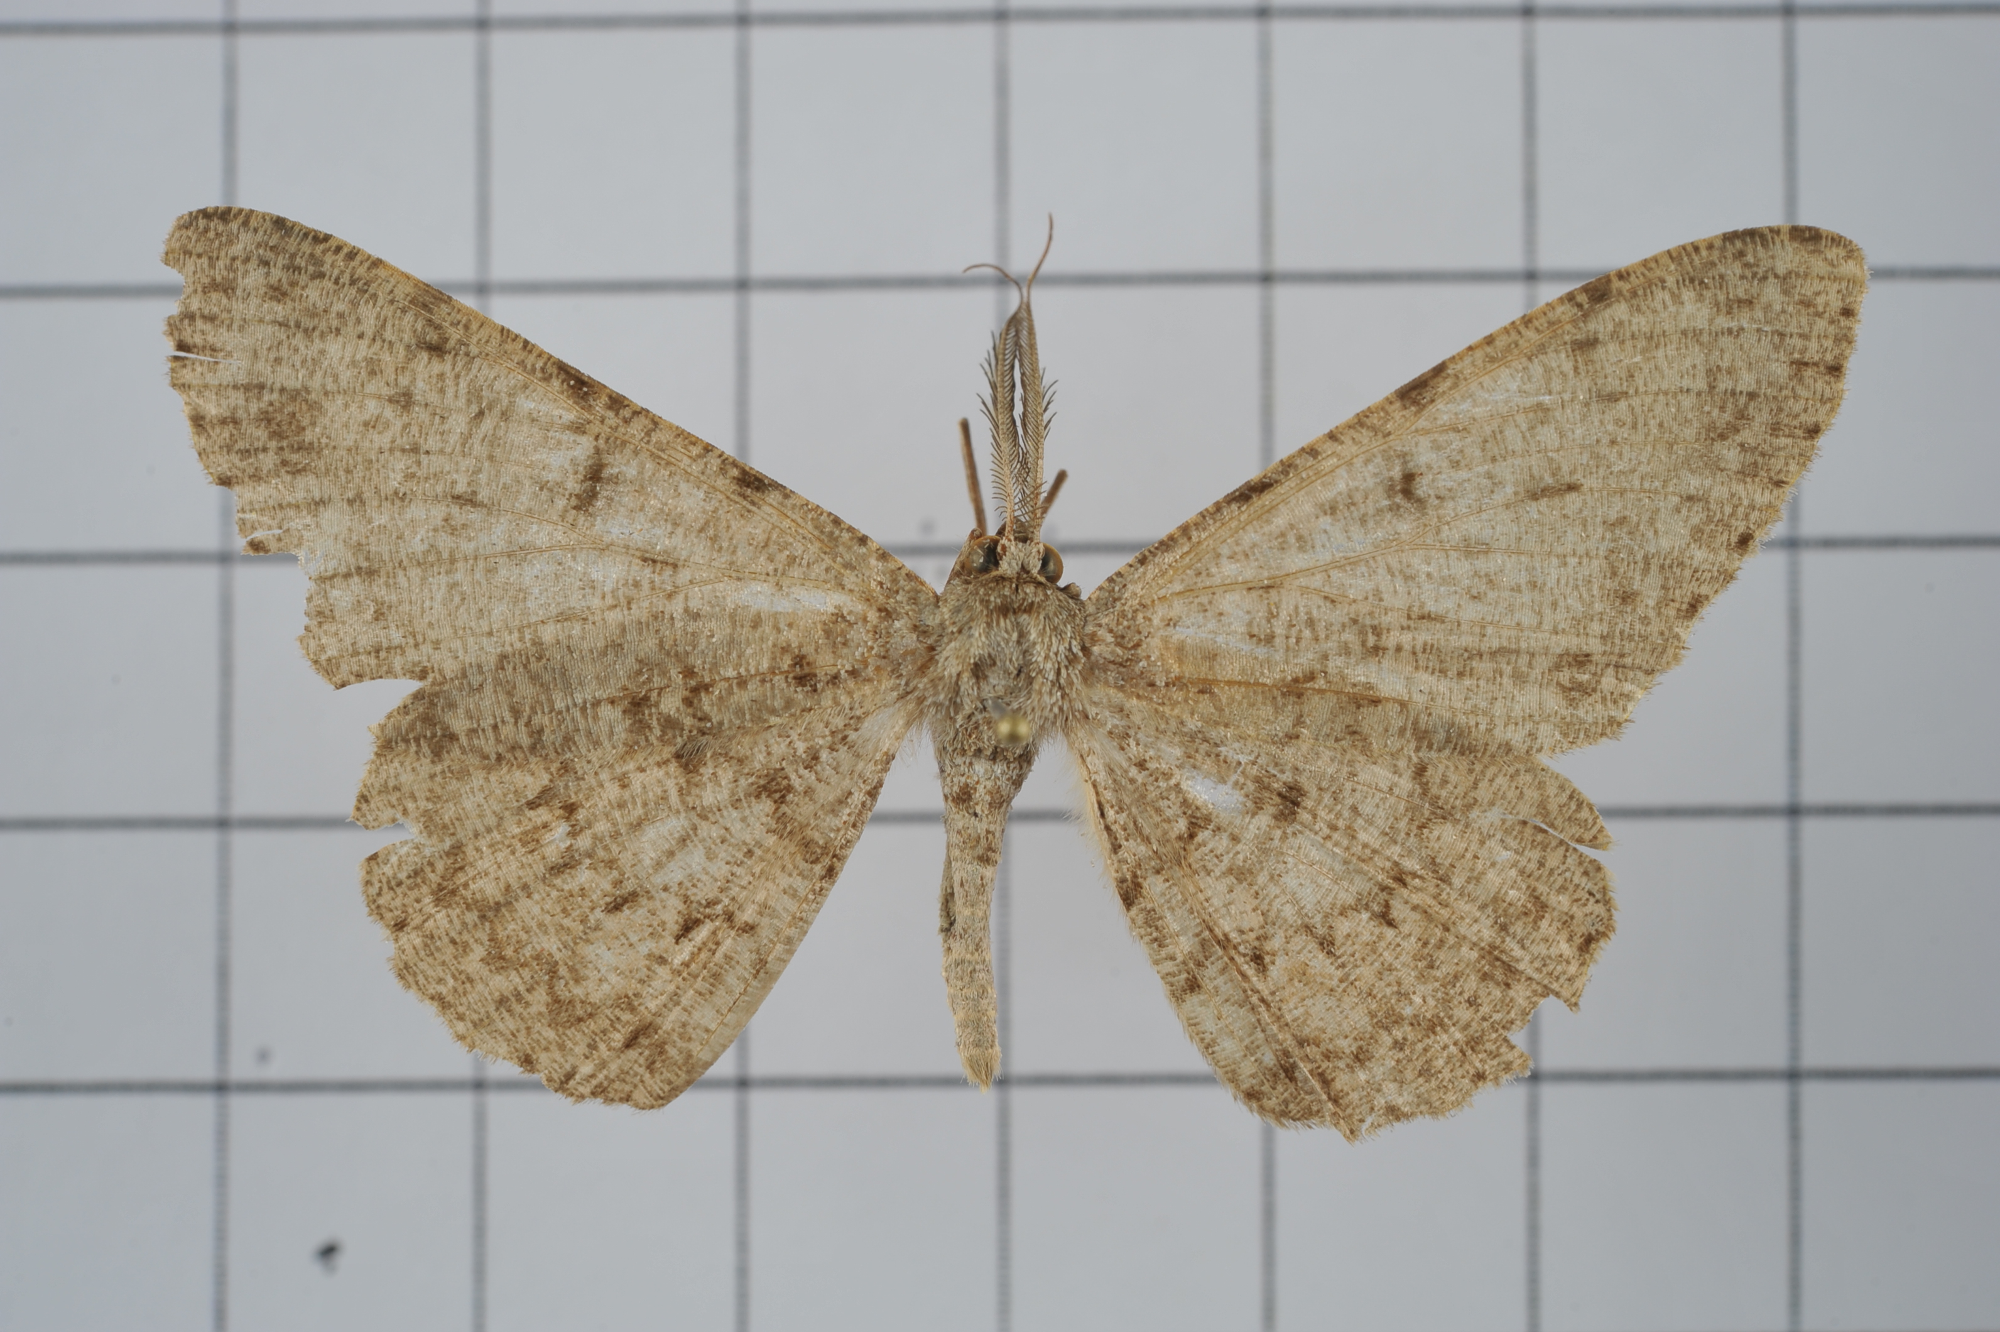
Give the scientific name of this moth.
Hypomecis cineracea
